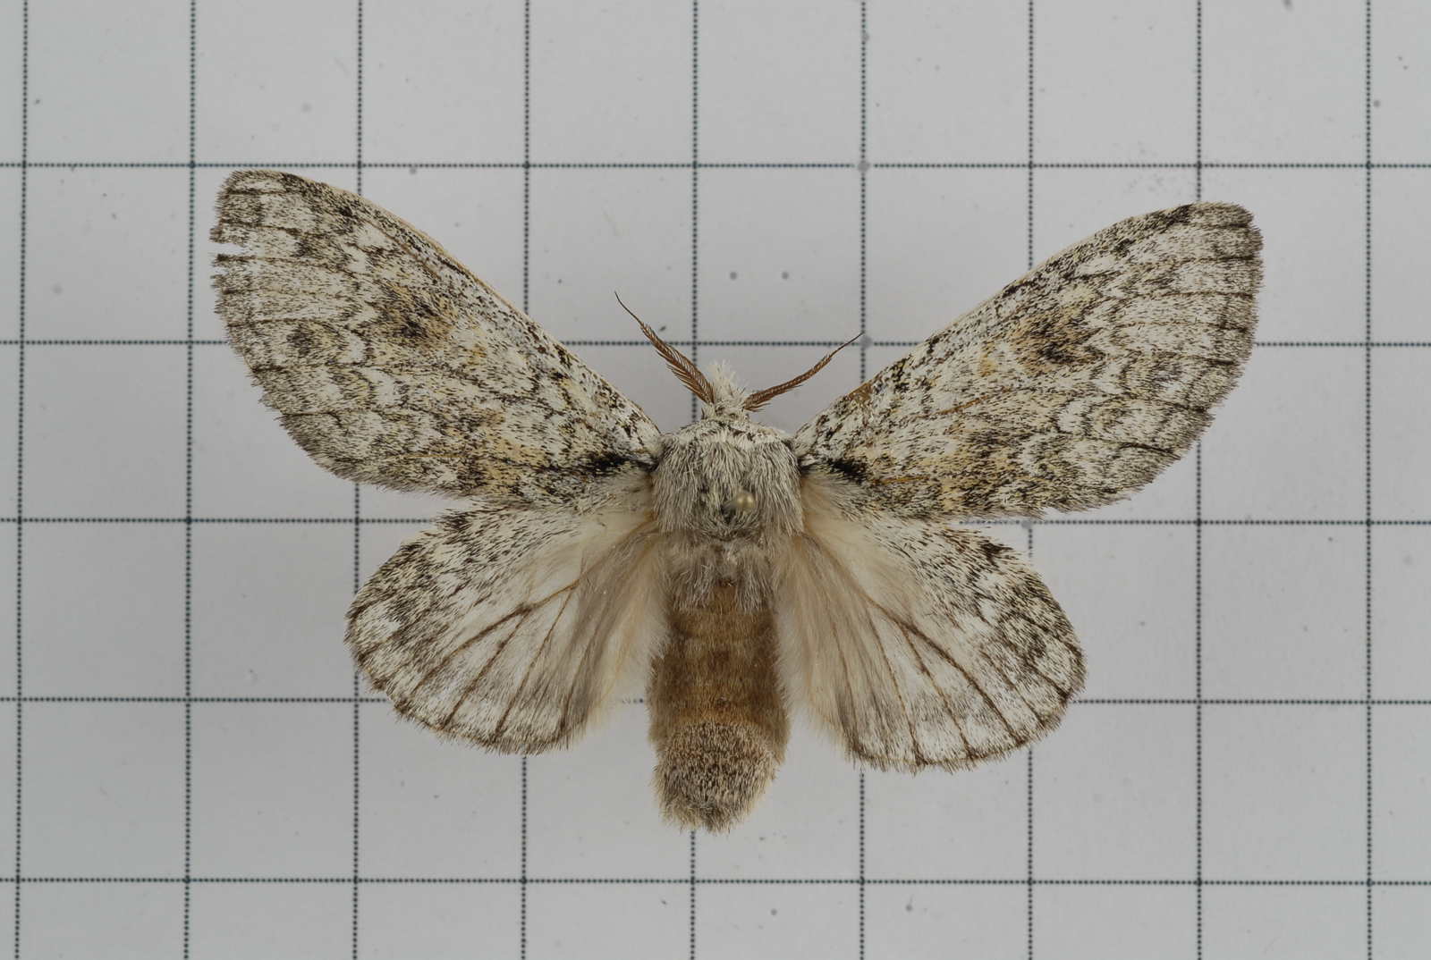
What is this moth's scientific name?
Syntypistis perdix perdix
